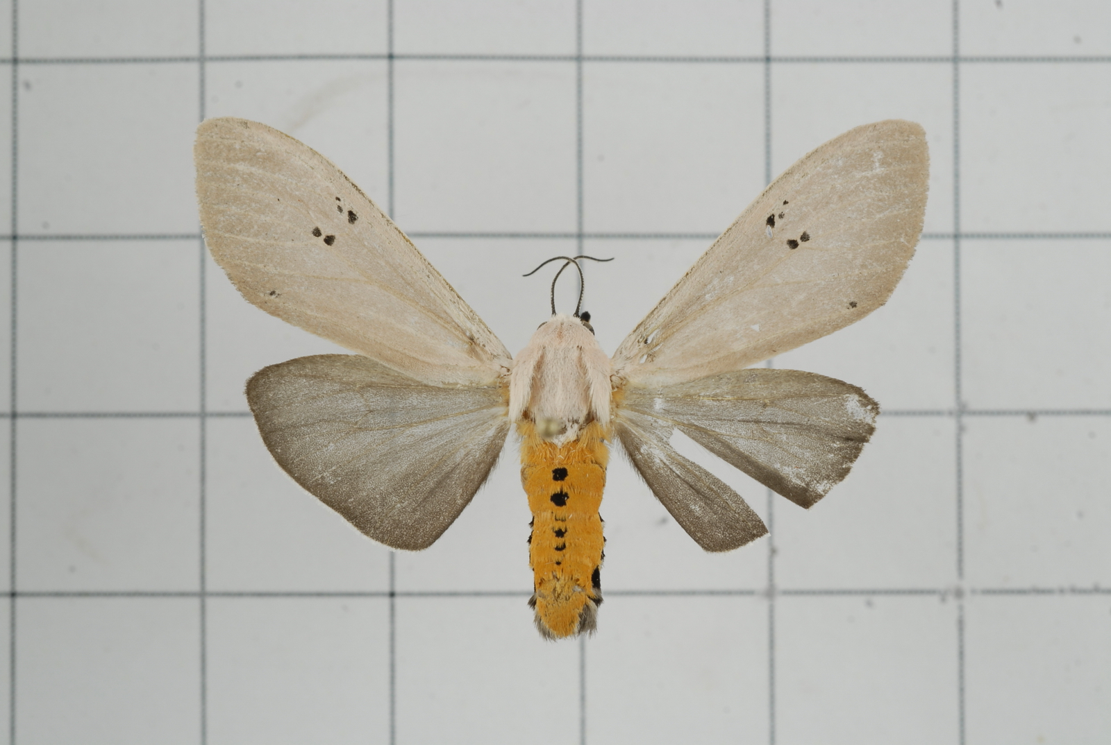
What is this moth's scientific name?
Creatonotos transiens koni
